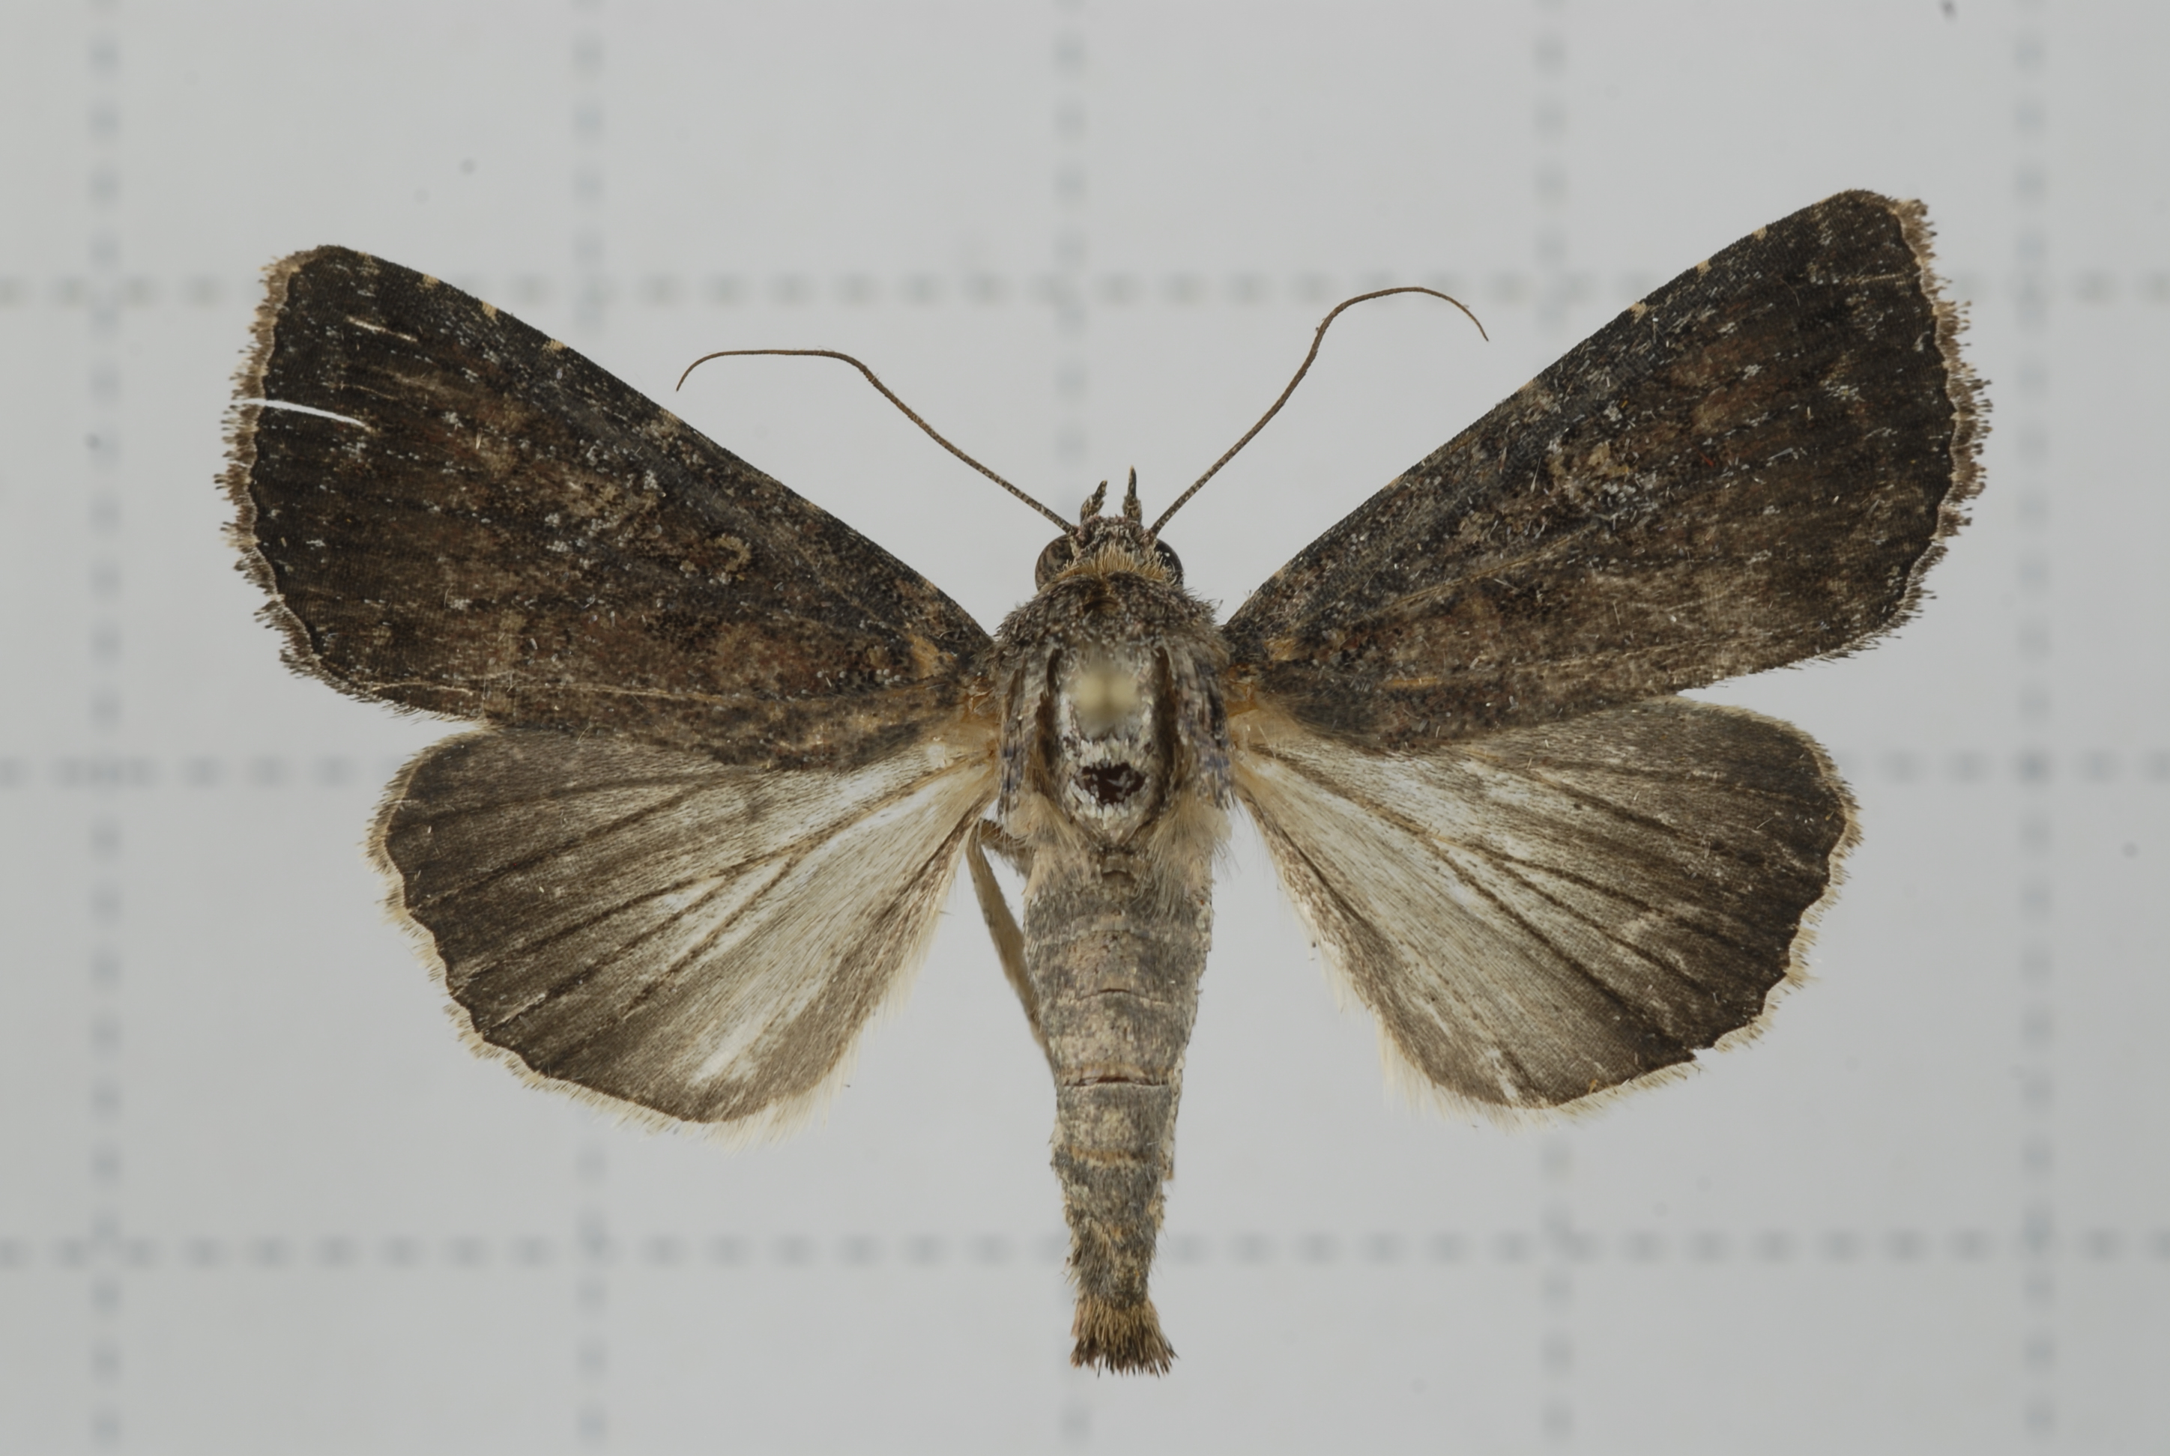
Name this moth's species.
Condica illecta
